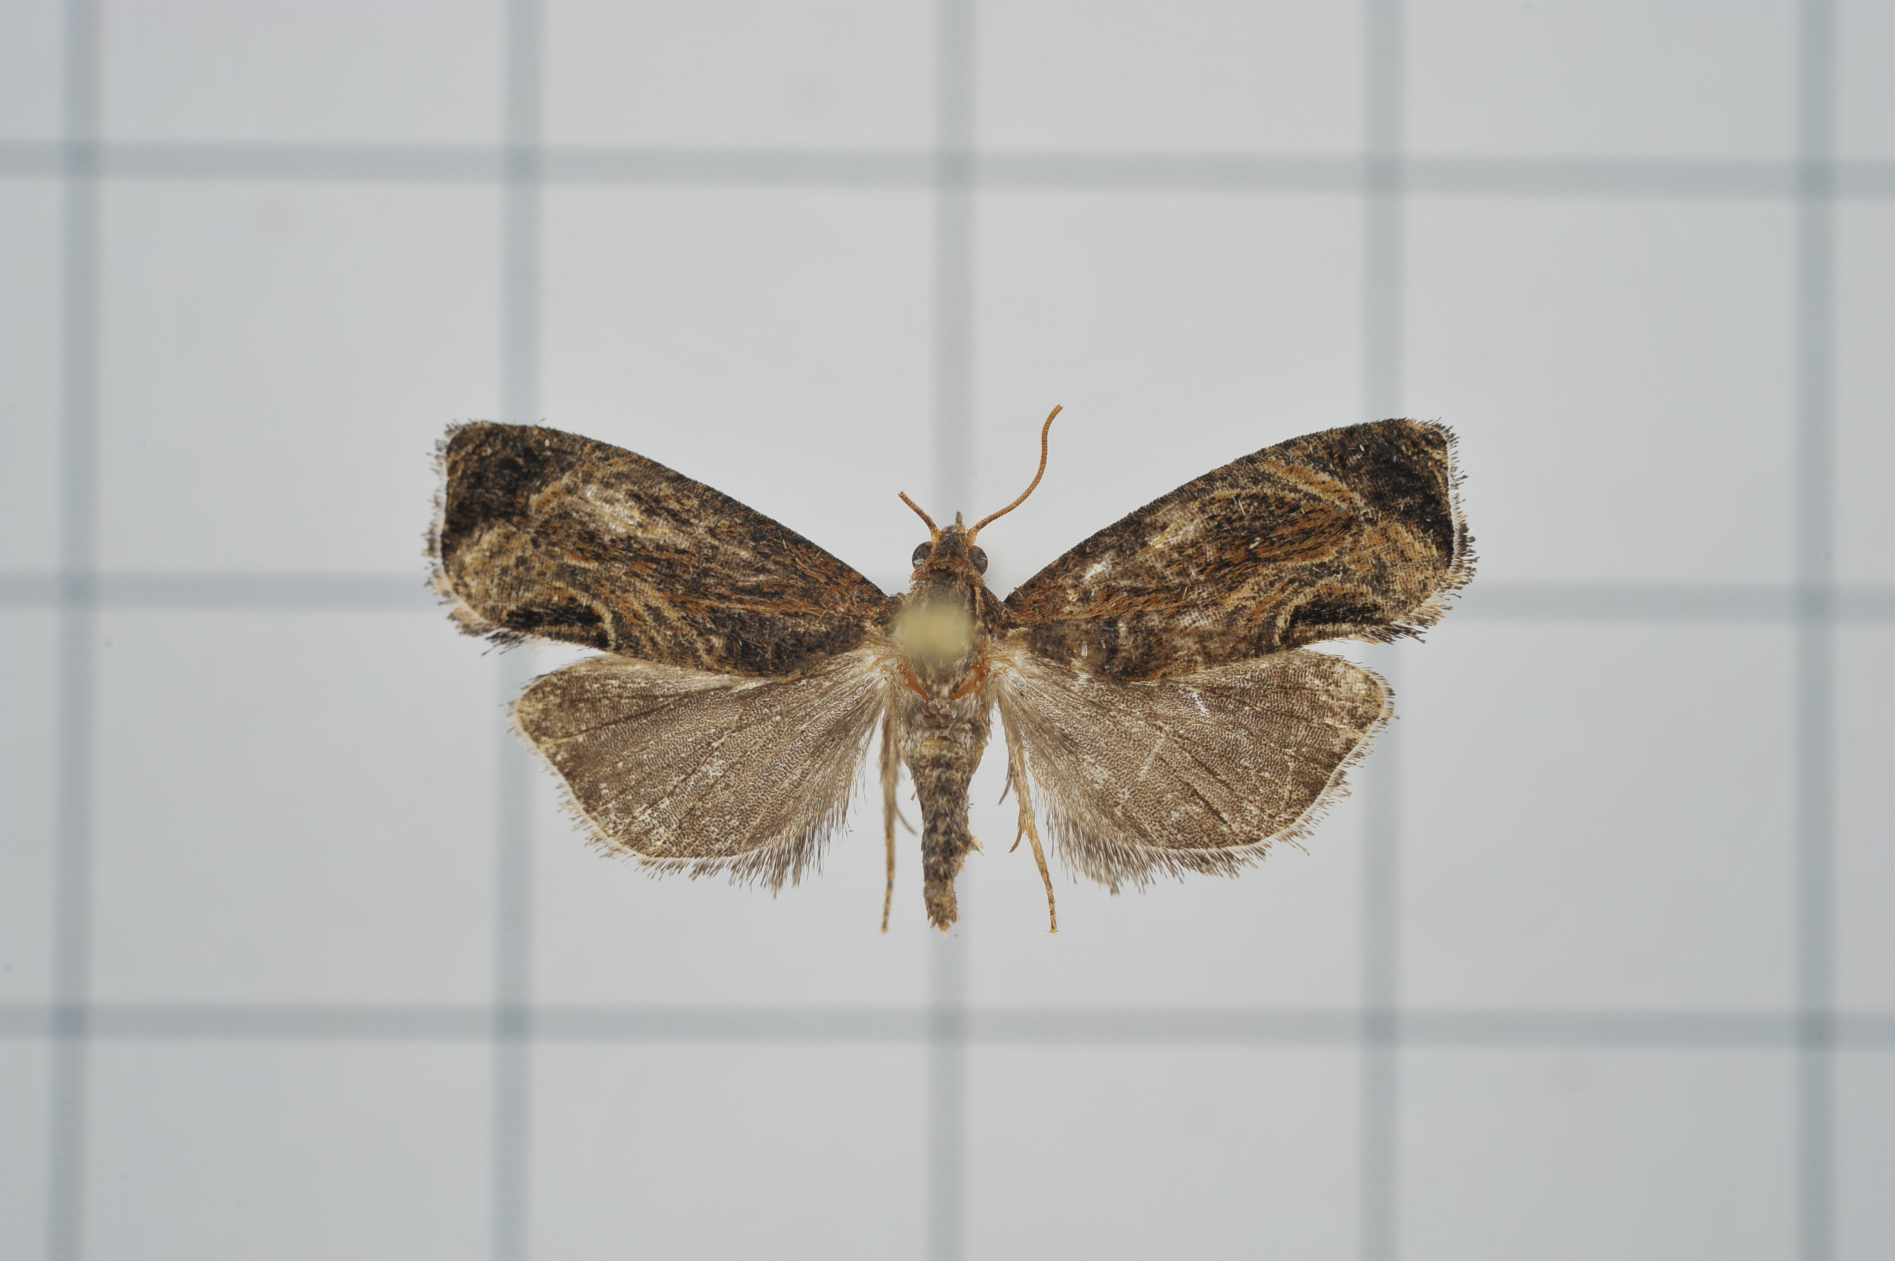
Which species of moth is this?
Cryptophlebia repletana
